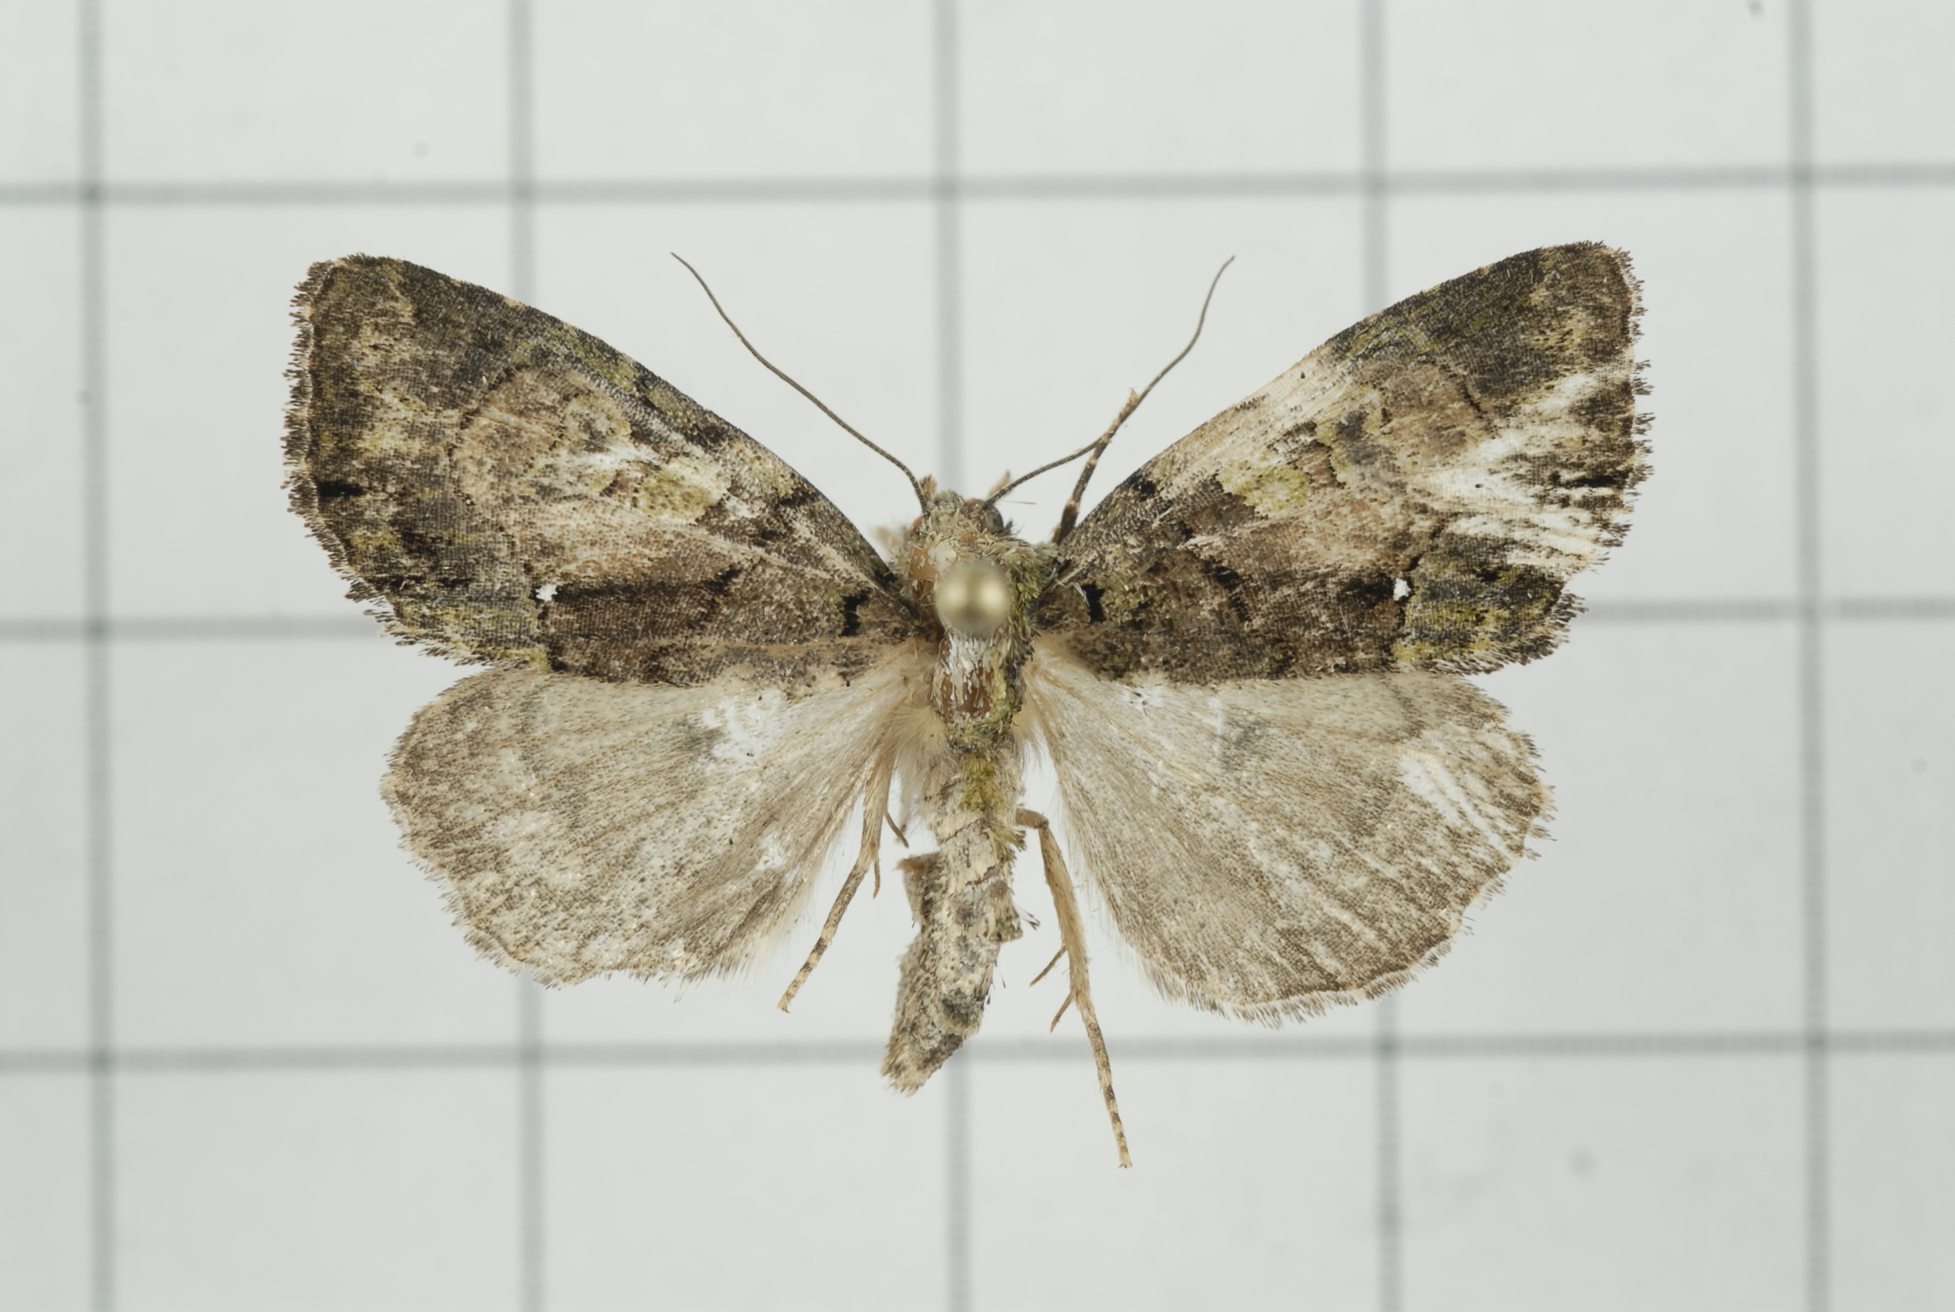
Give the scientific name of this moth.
Chytonix variegata
